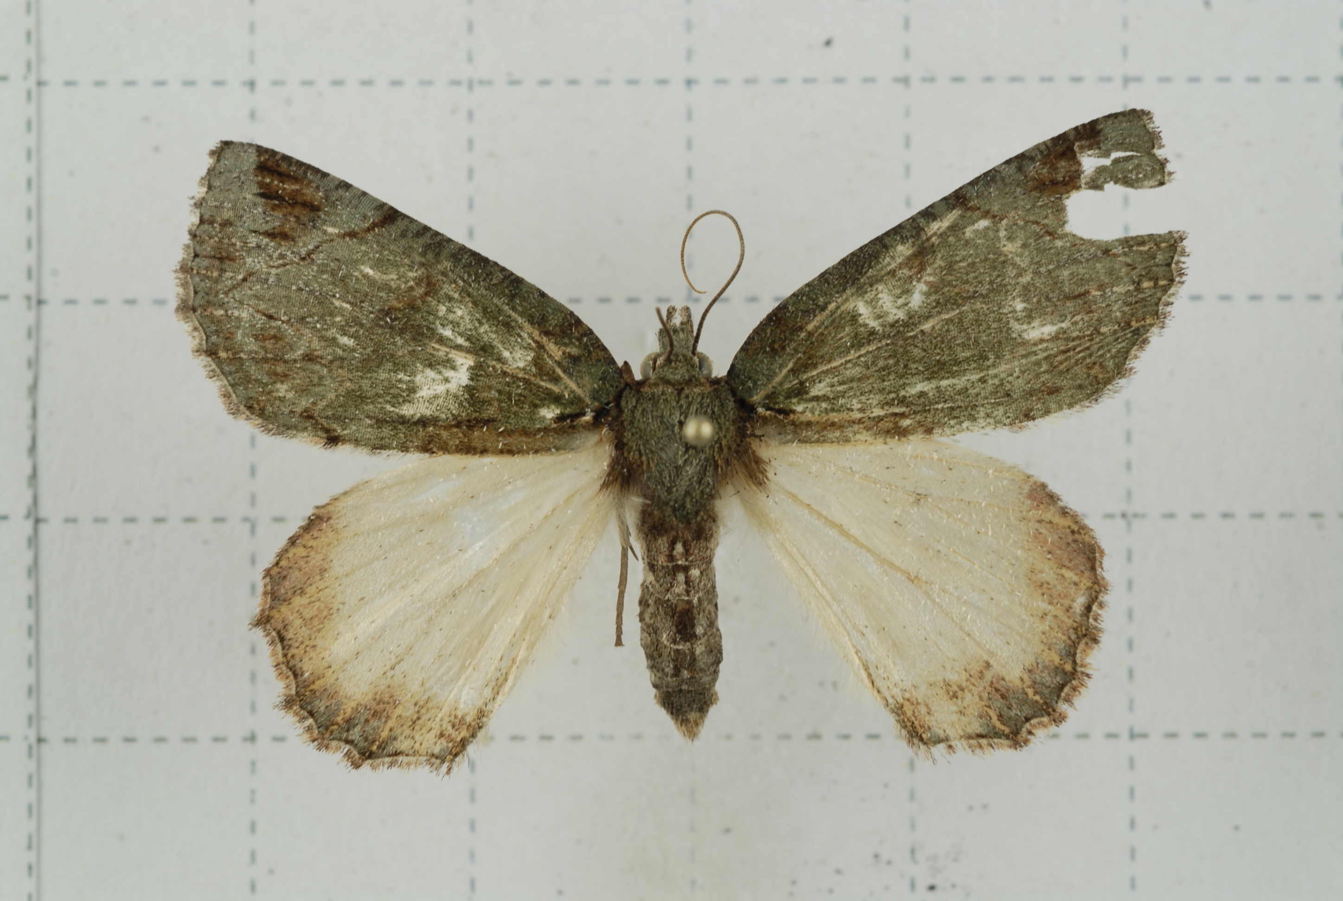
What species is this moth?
Dindica purpurata
